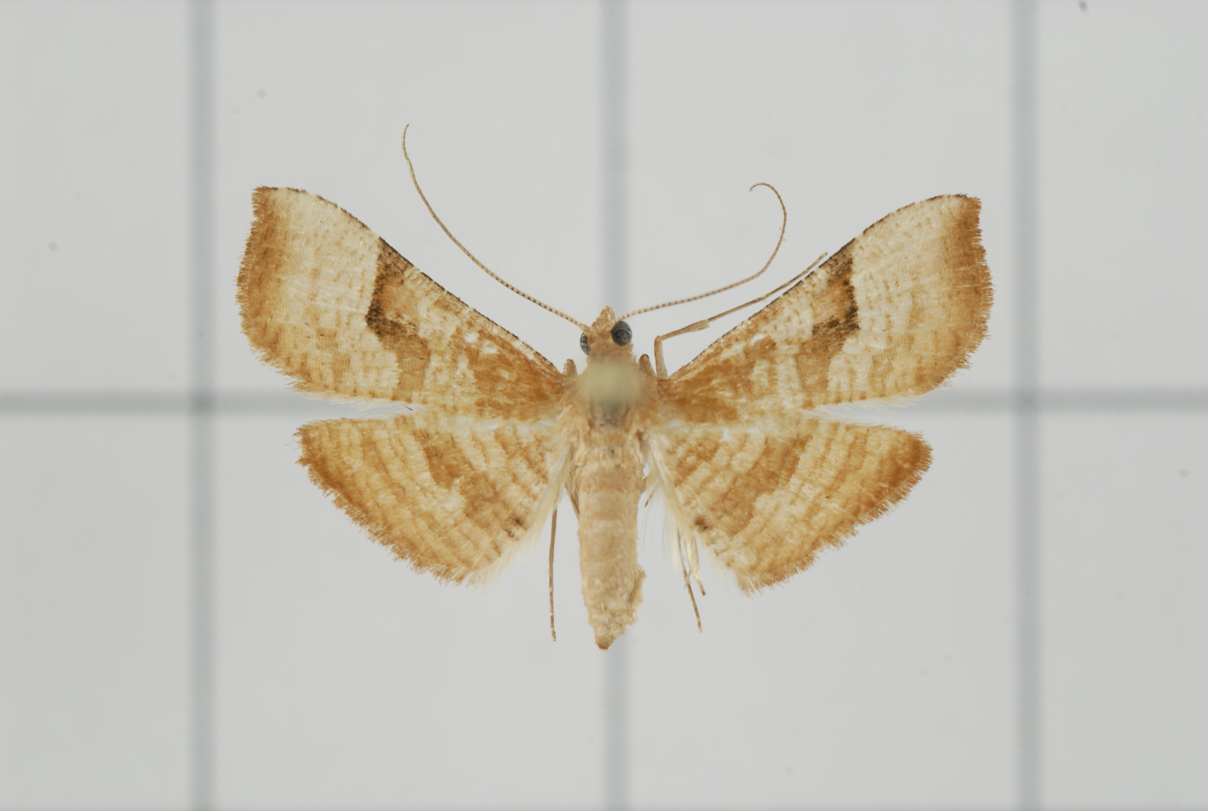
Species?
Addaea polyphoralis
